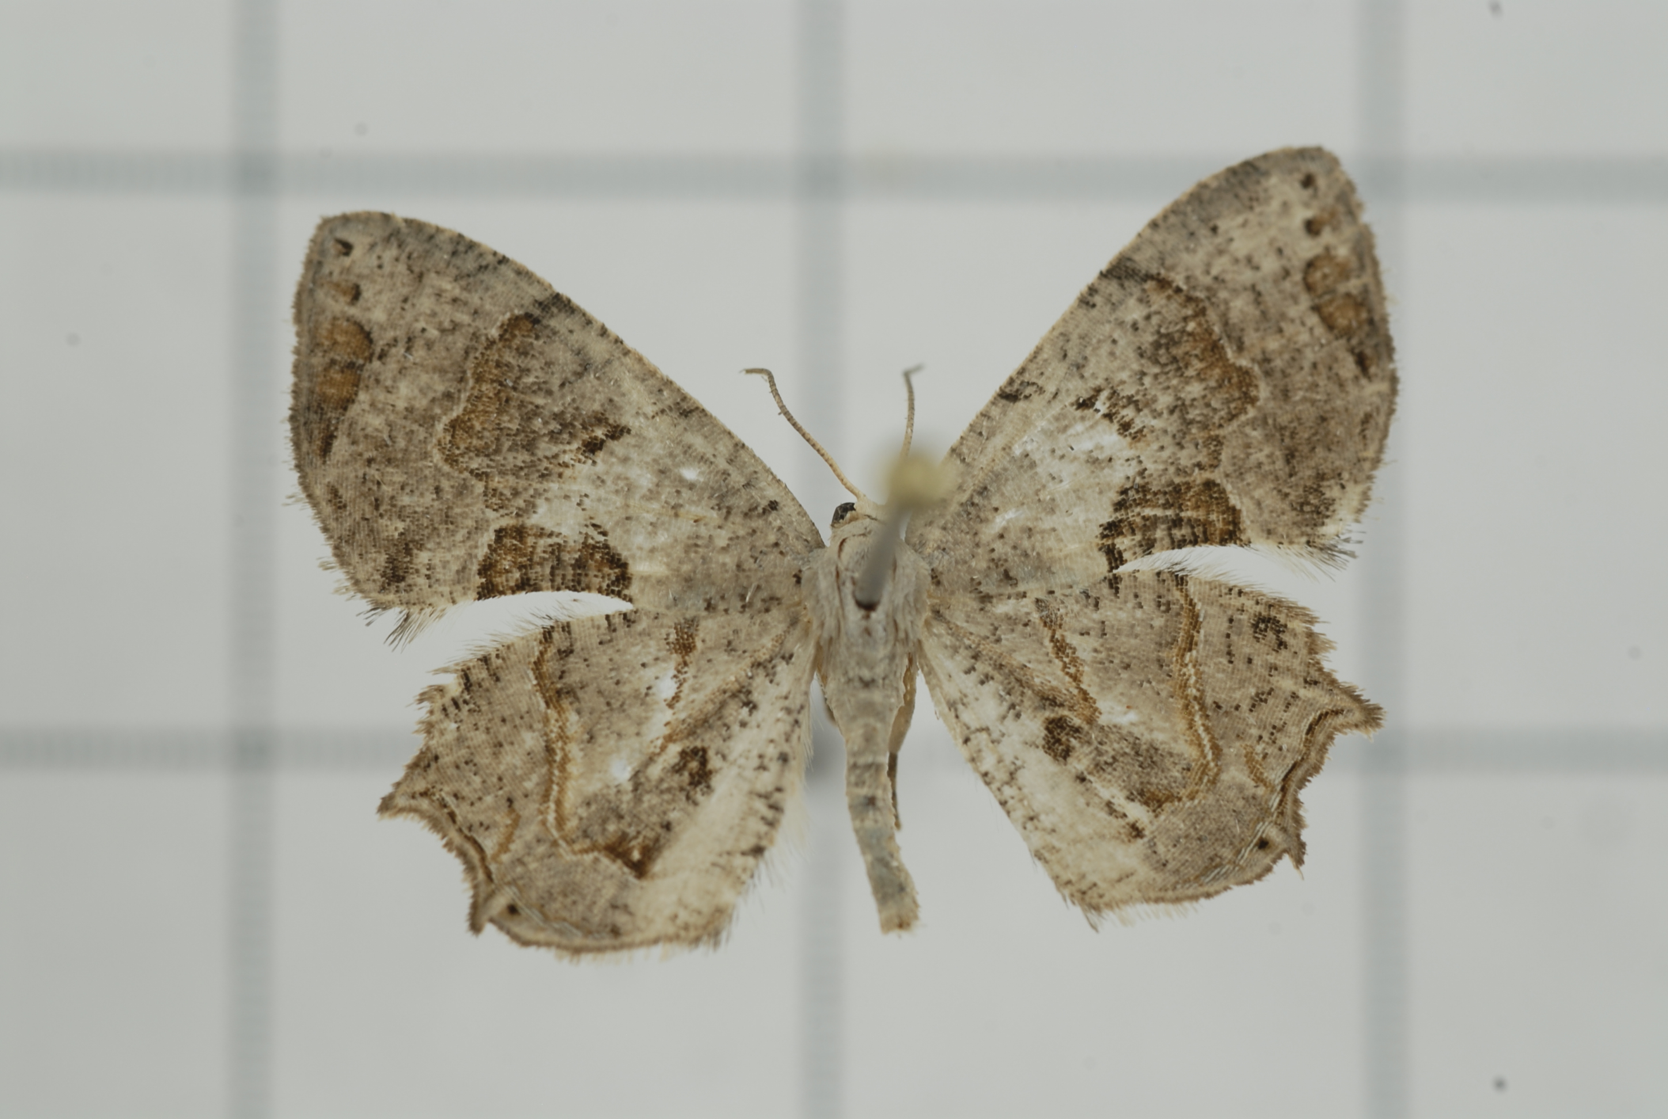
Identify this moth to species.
Oroplema oyamana
